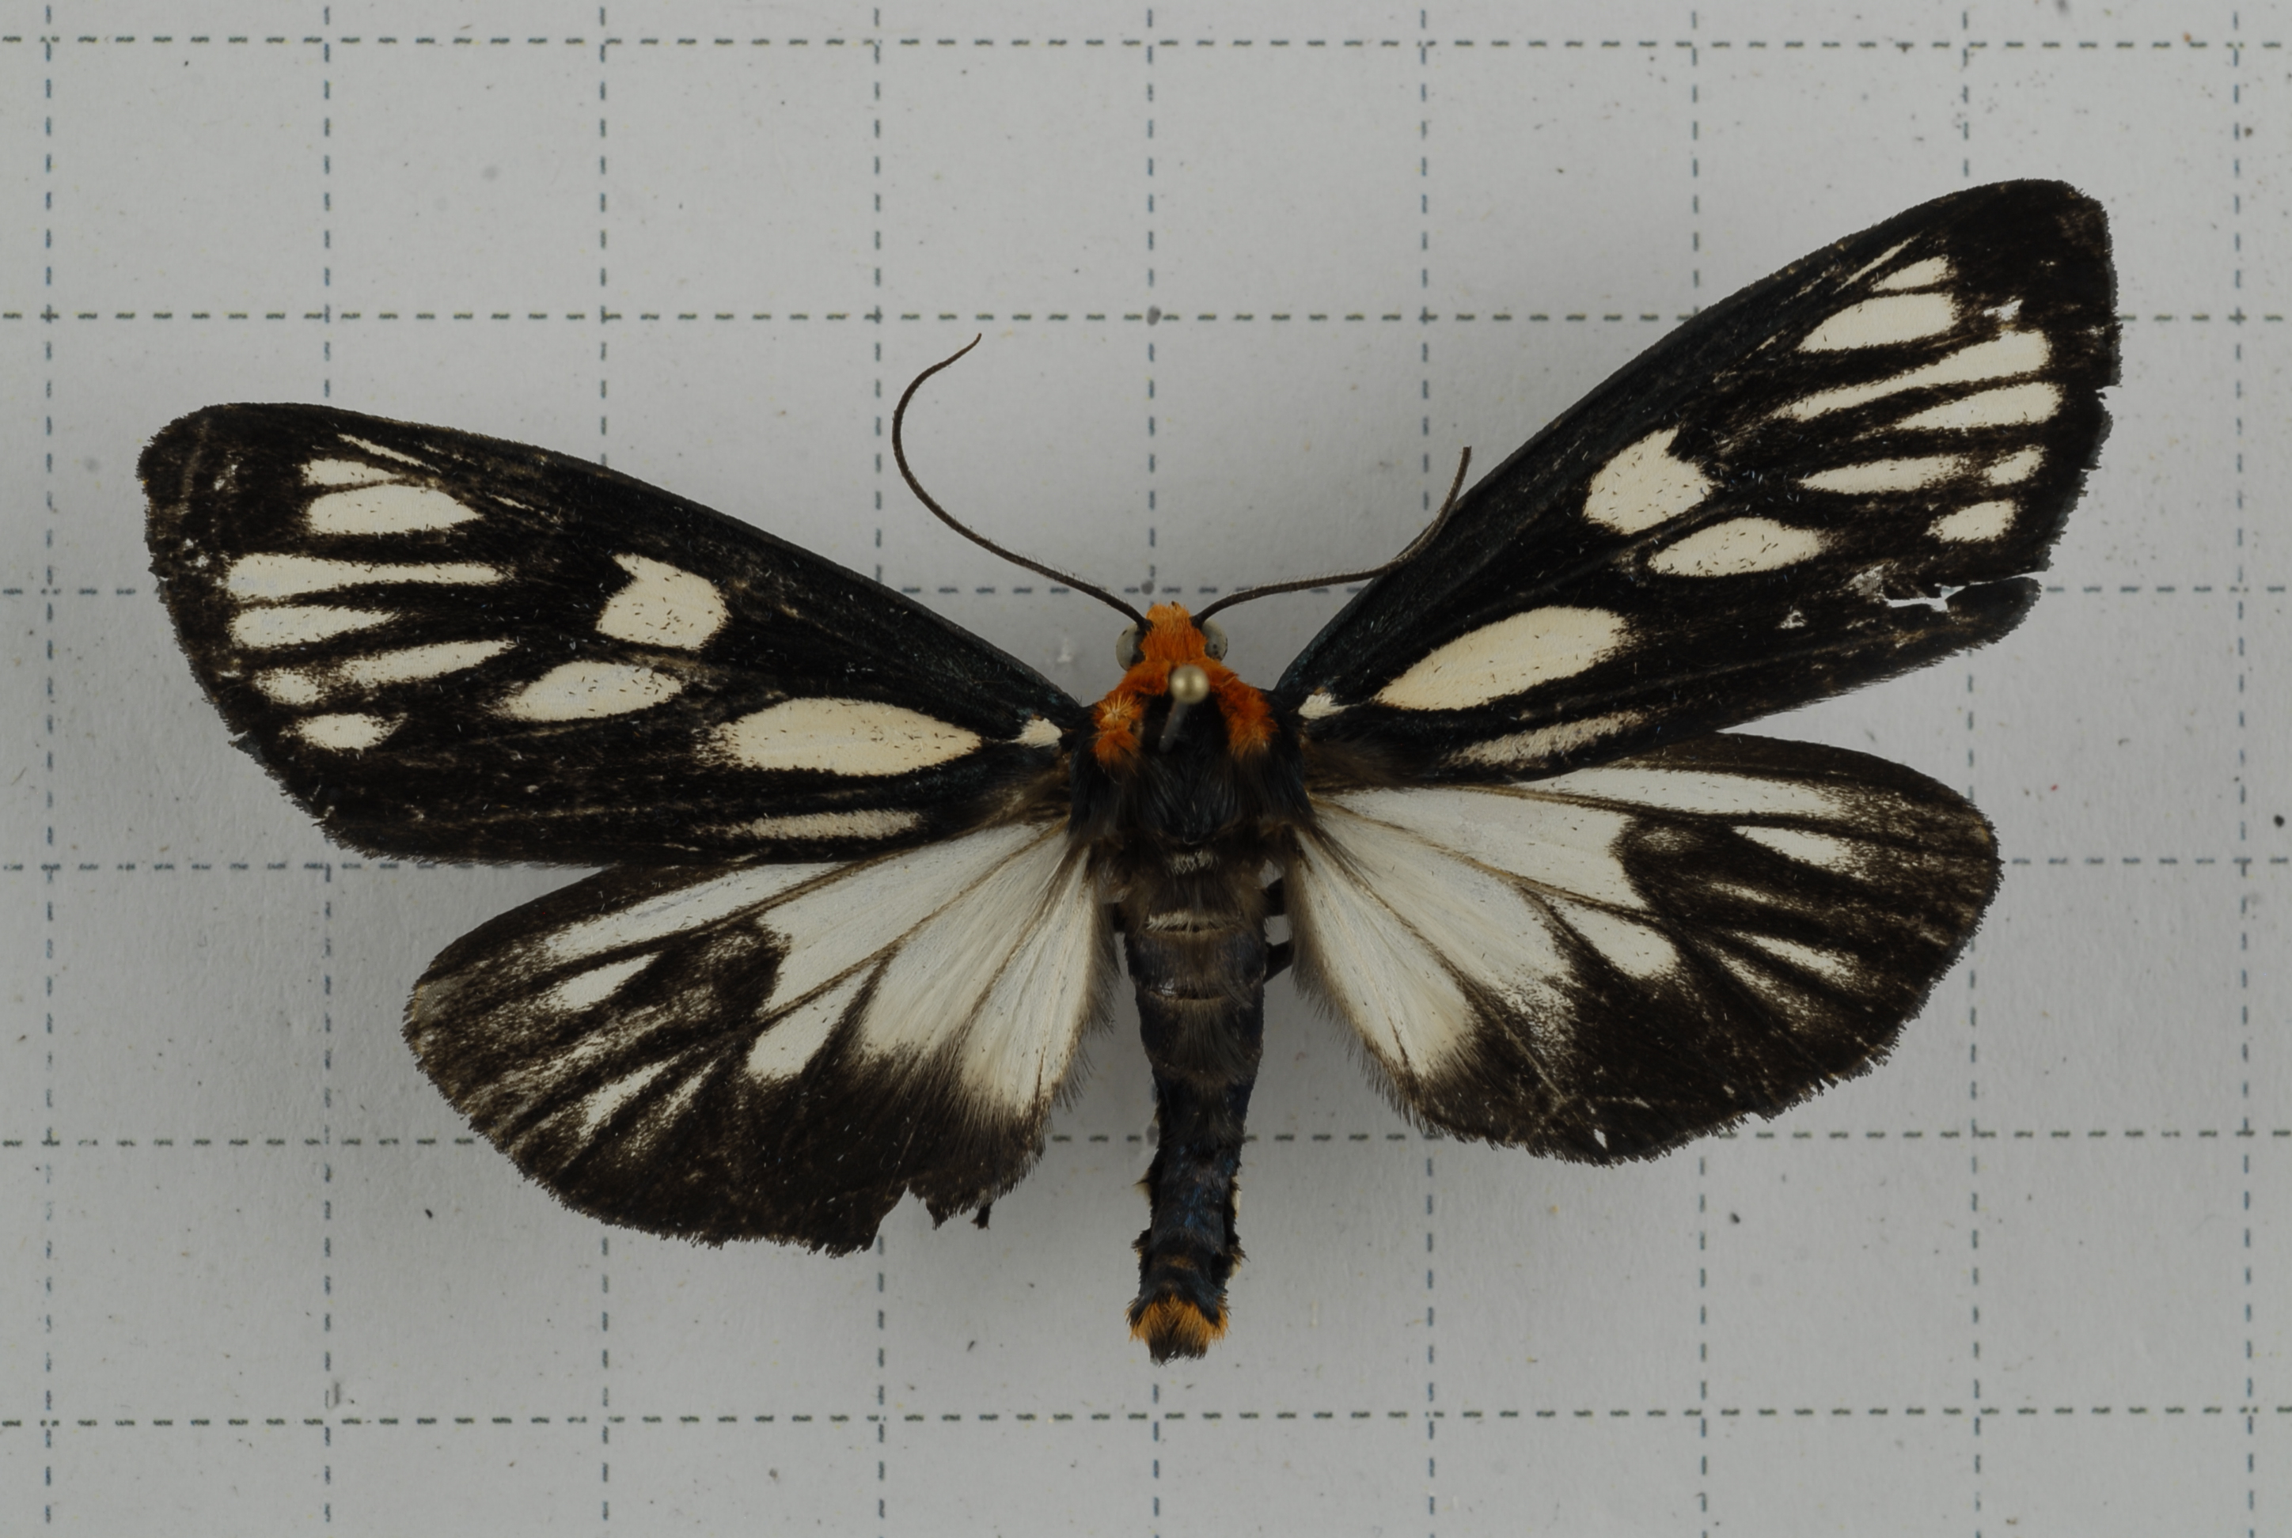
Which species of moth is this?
Macrobrochis gigas
